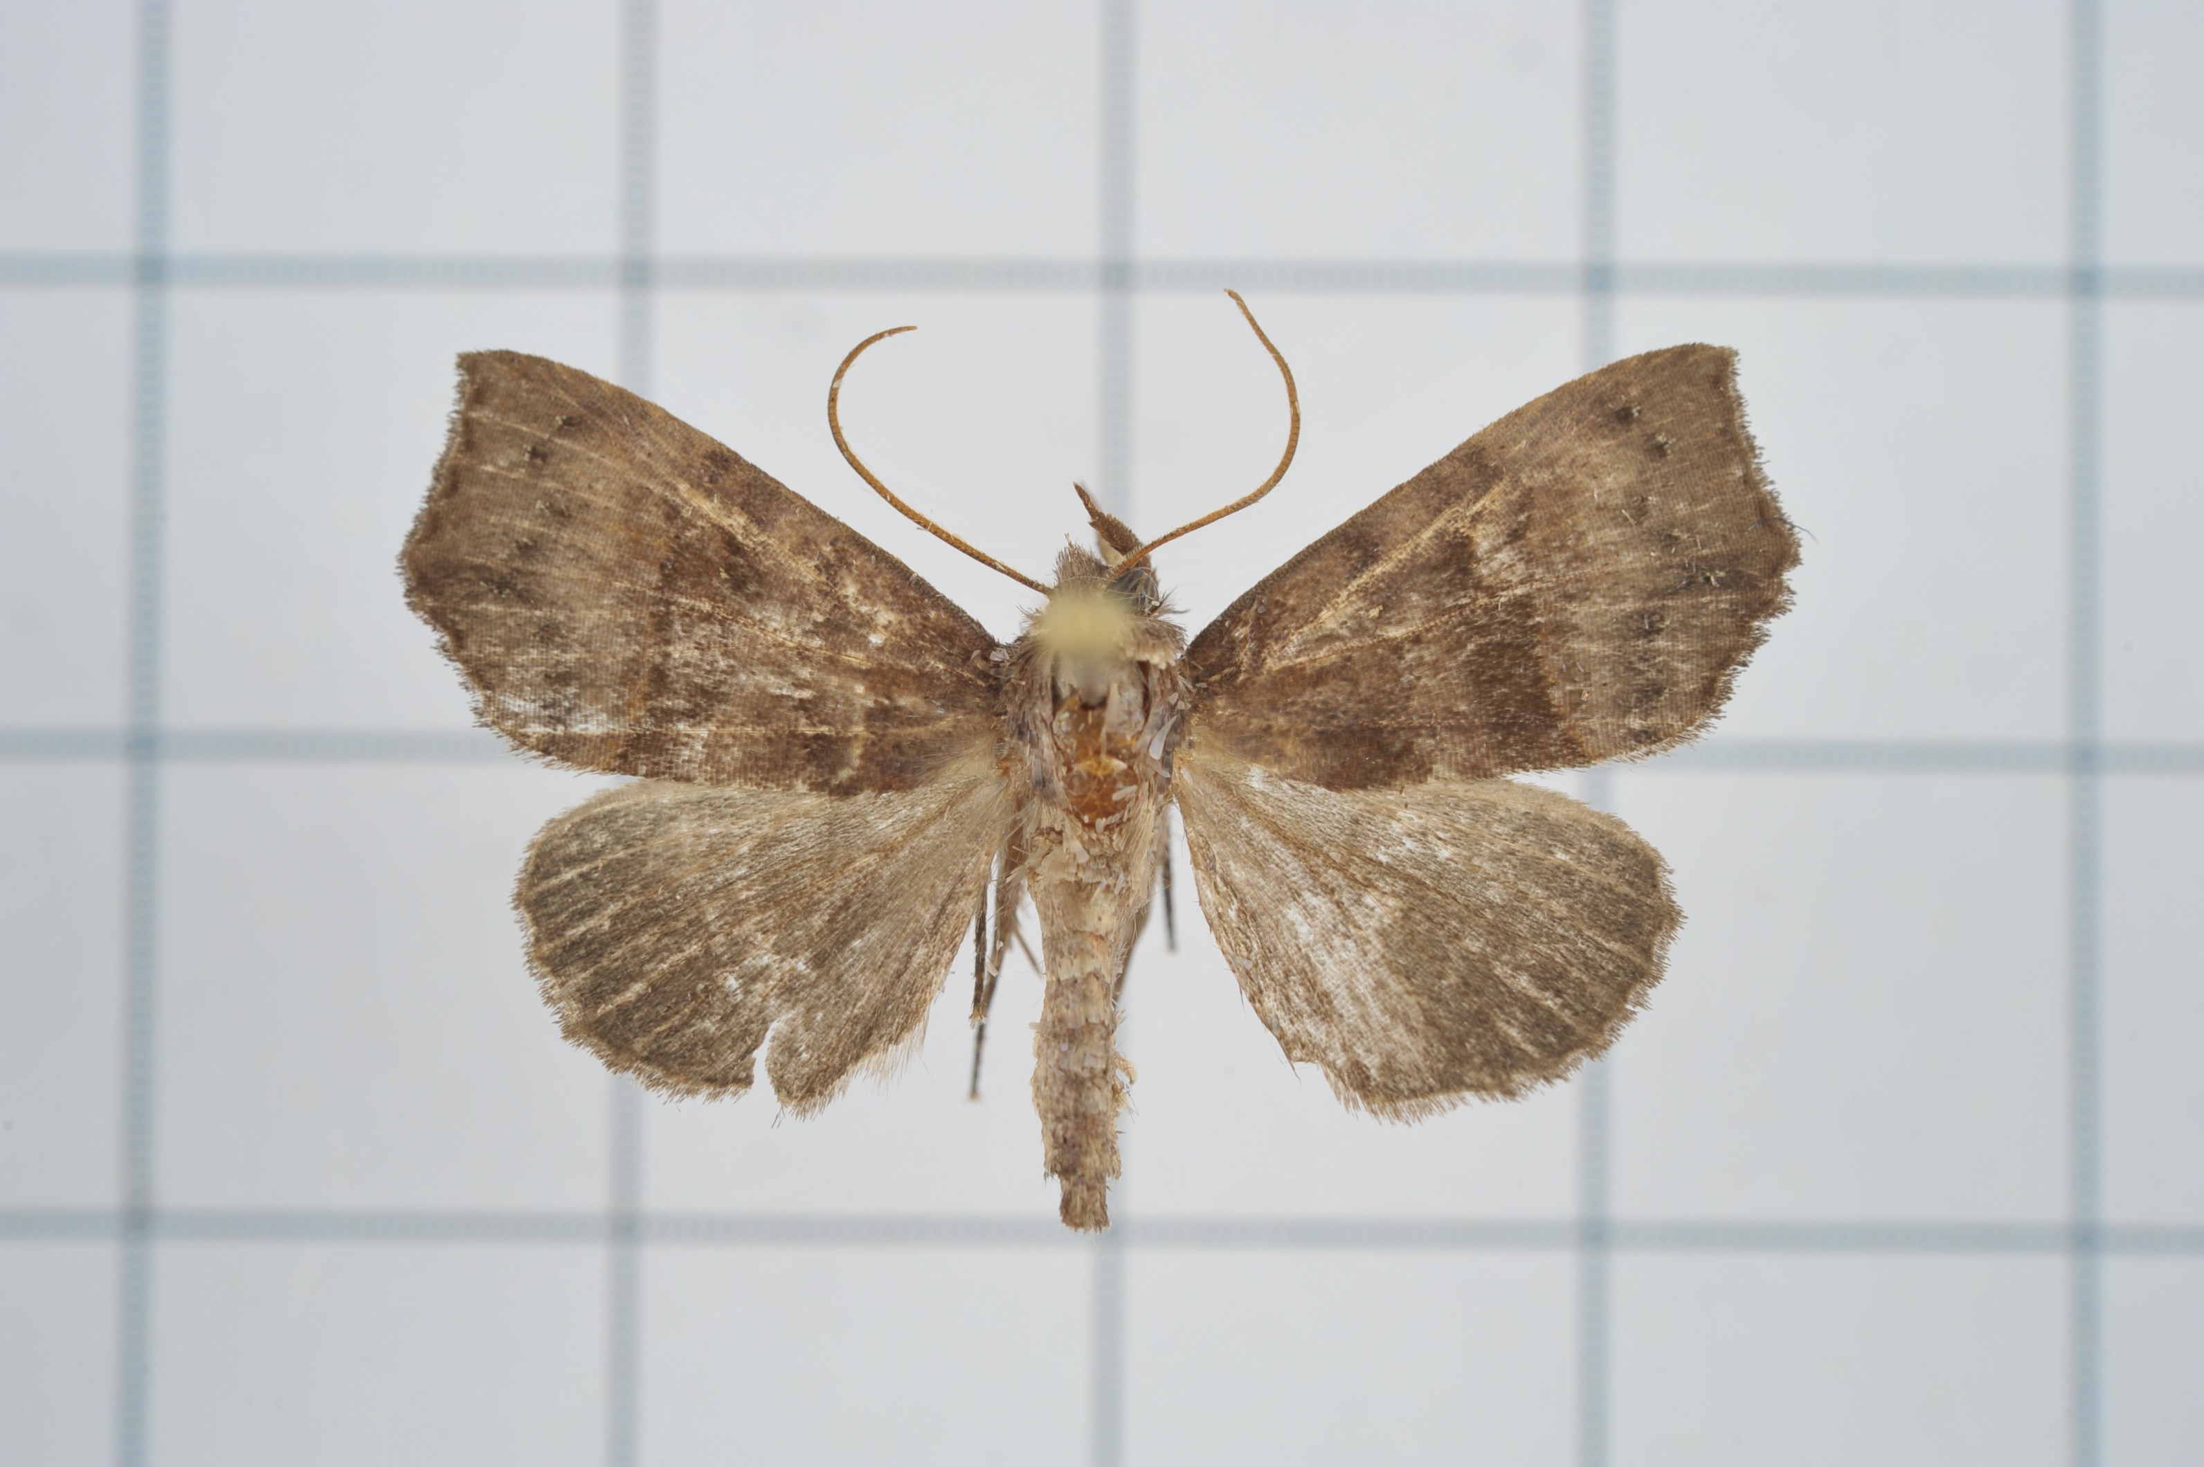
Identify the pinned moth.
Thalatta fasciosa
